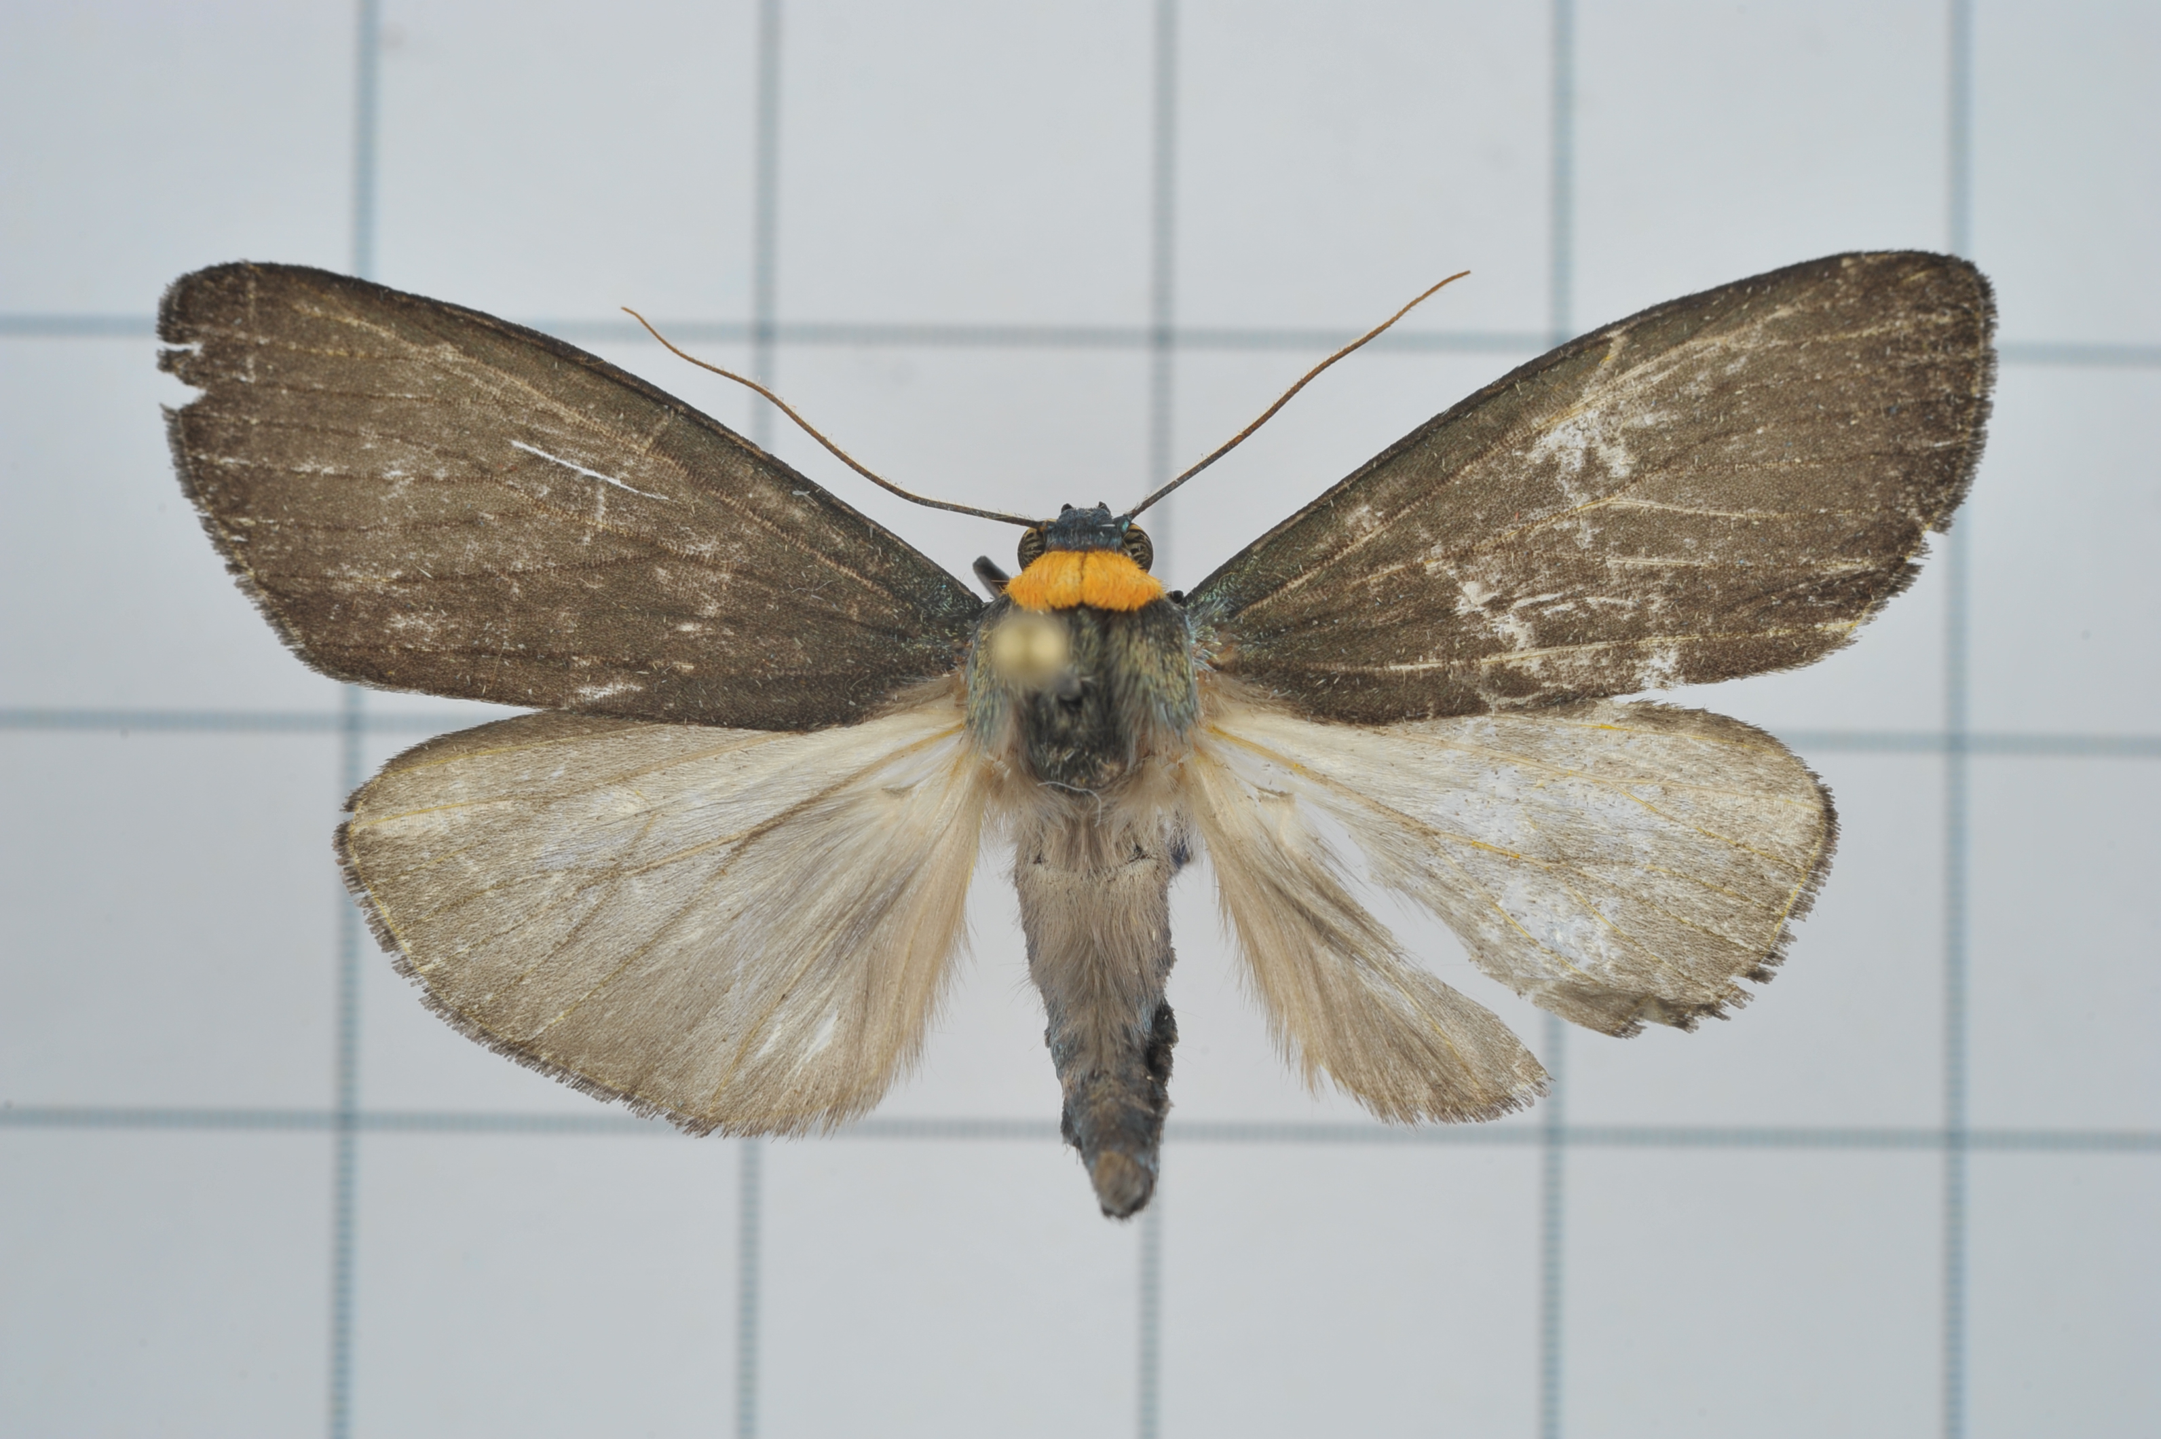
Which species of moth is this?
Paraona staudingeri formosana
